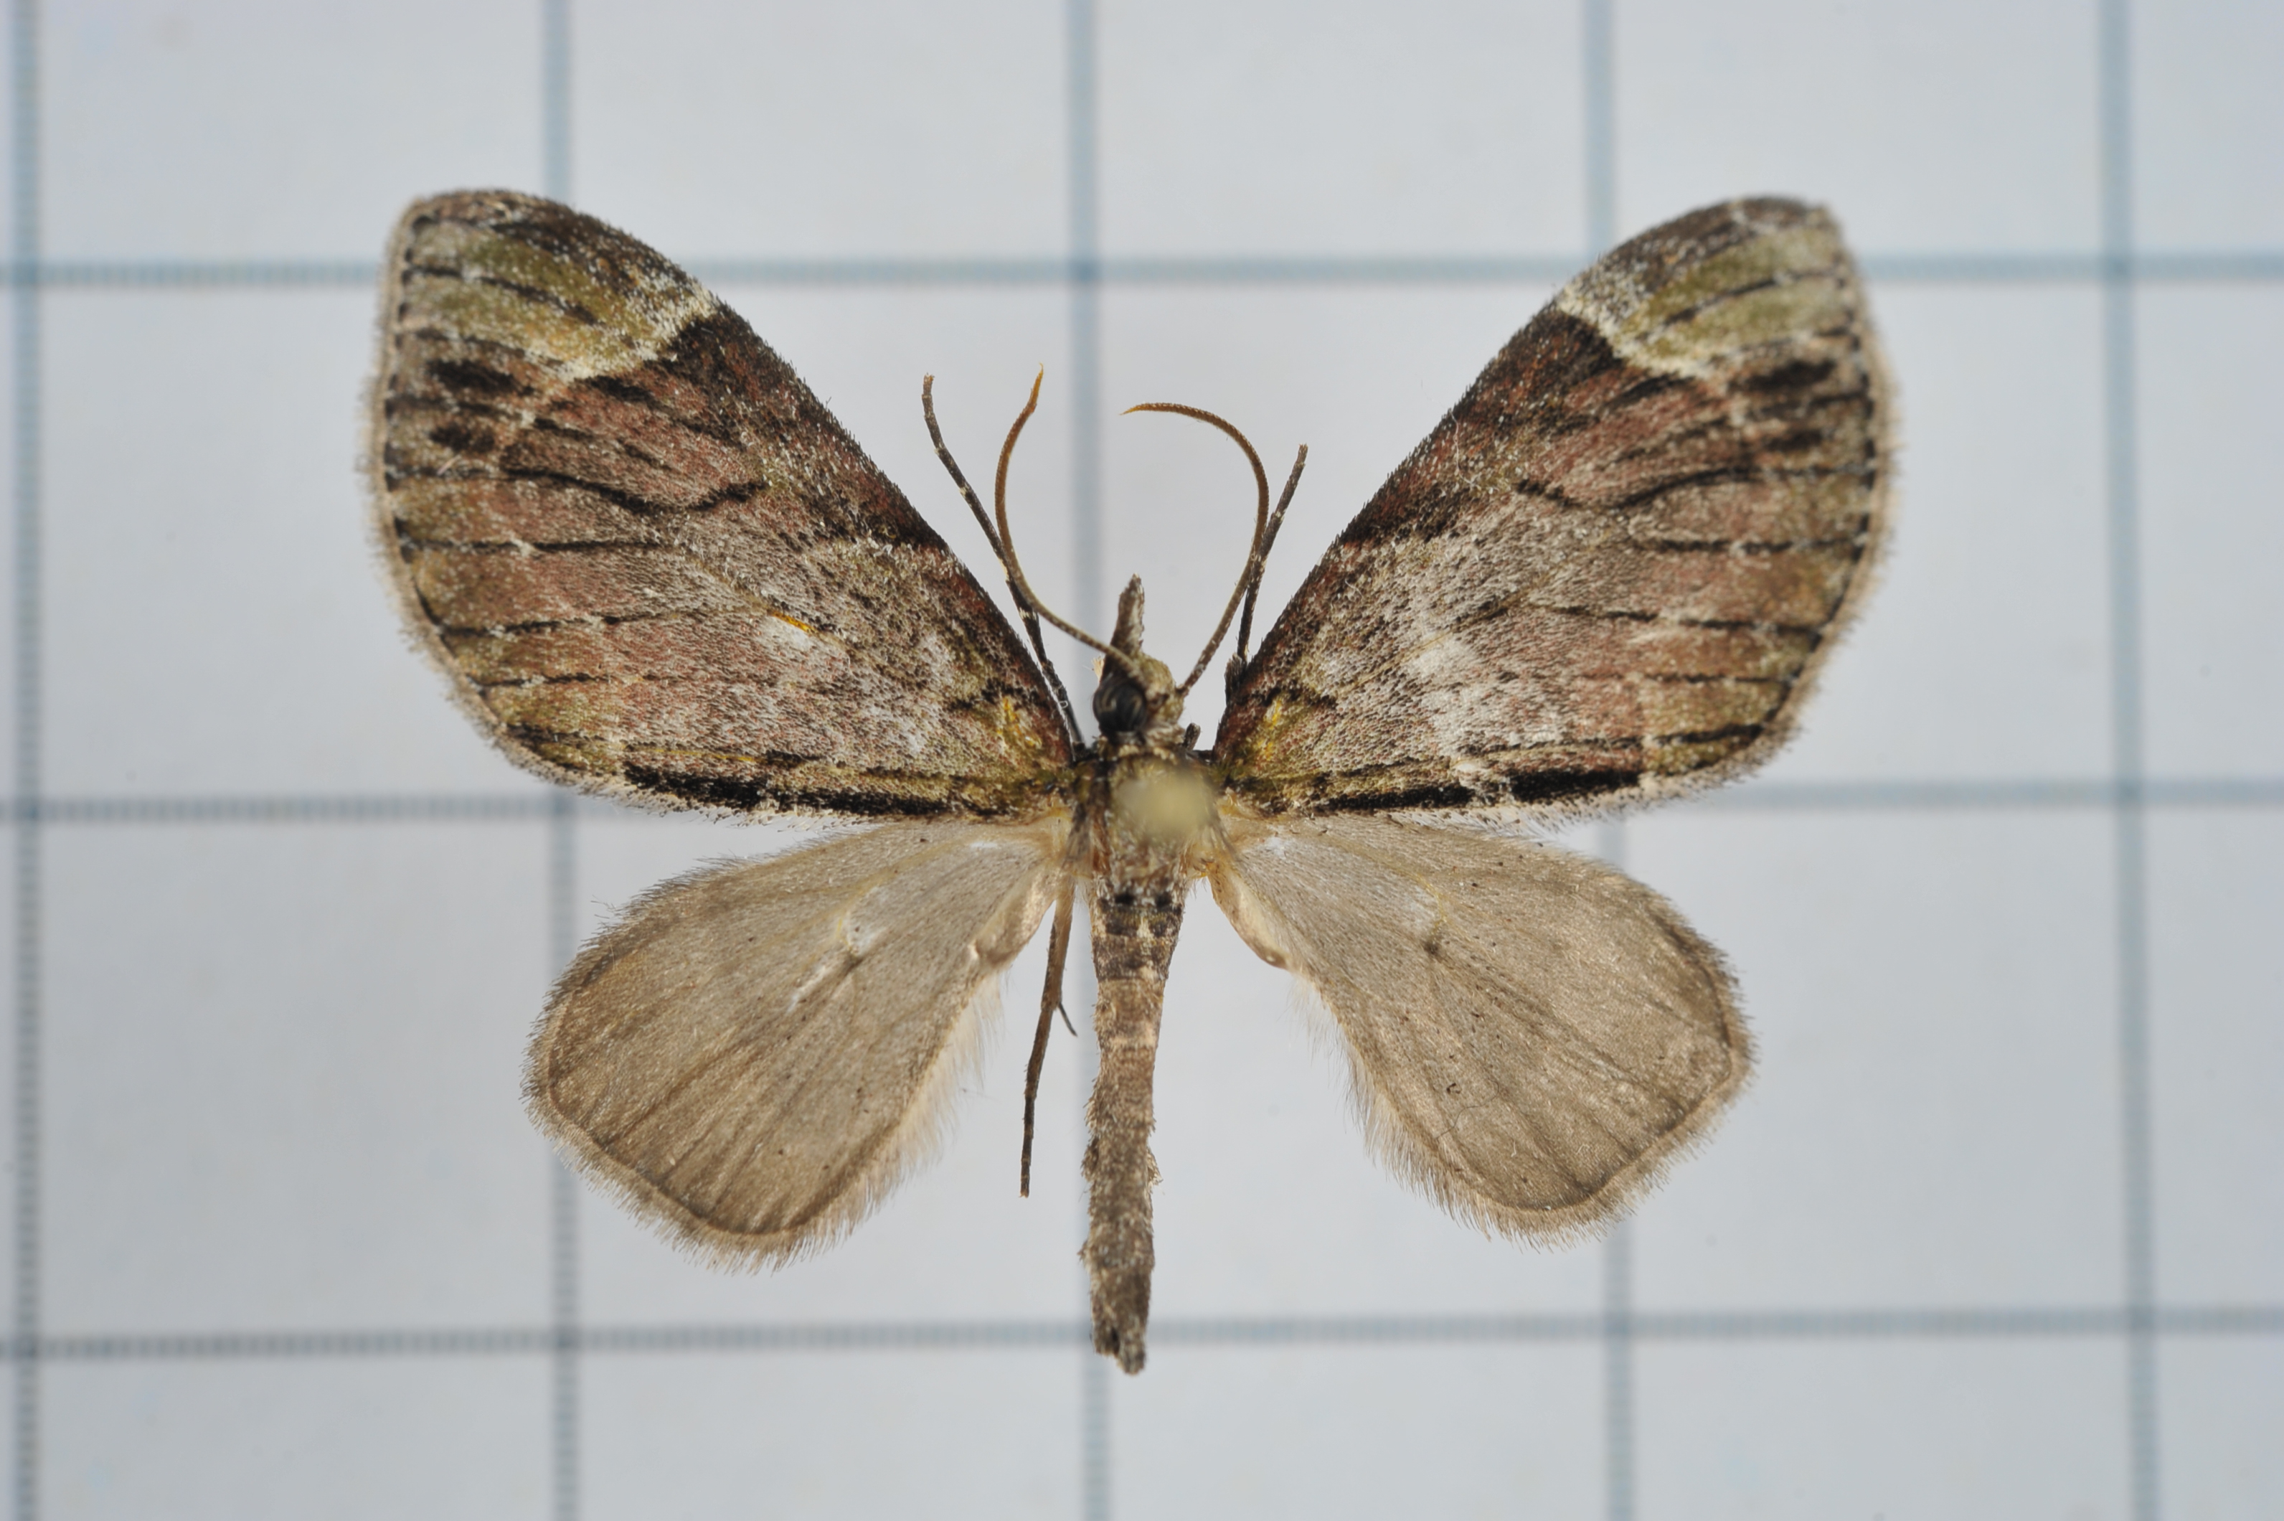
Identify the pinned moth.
Epilobophora venipicta
